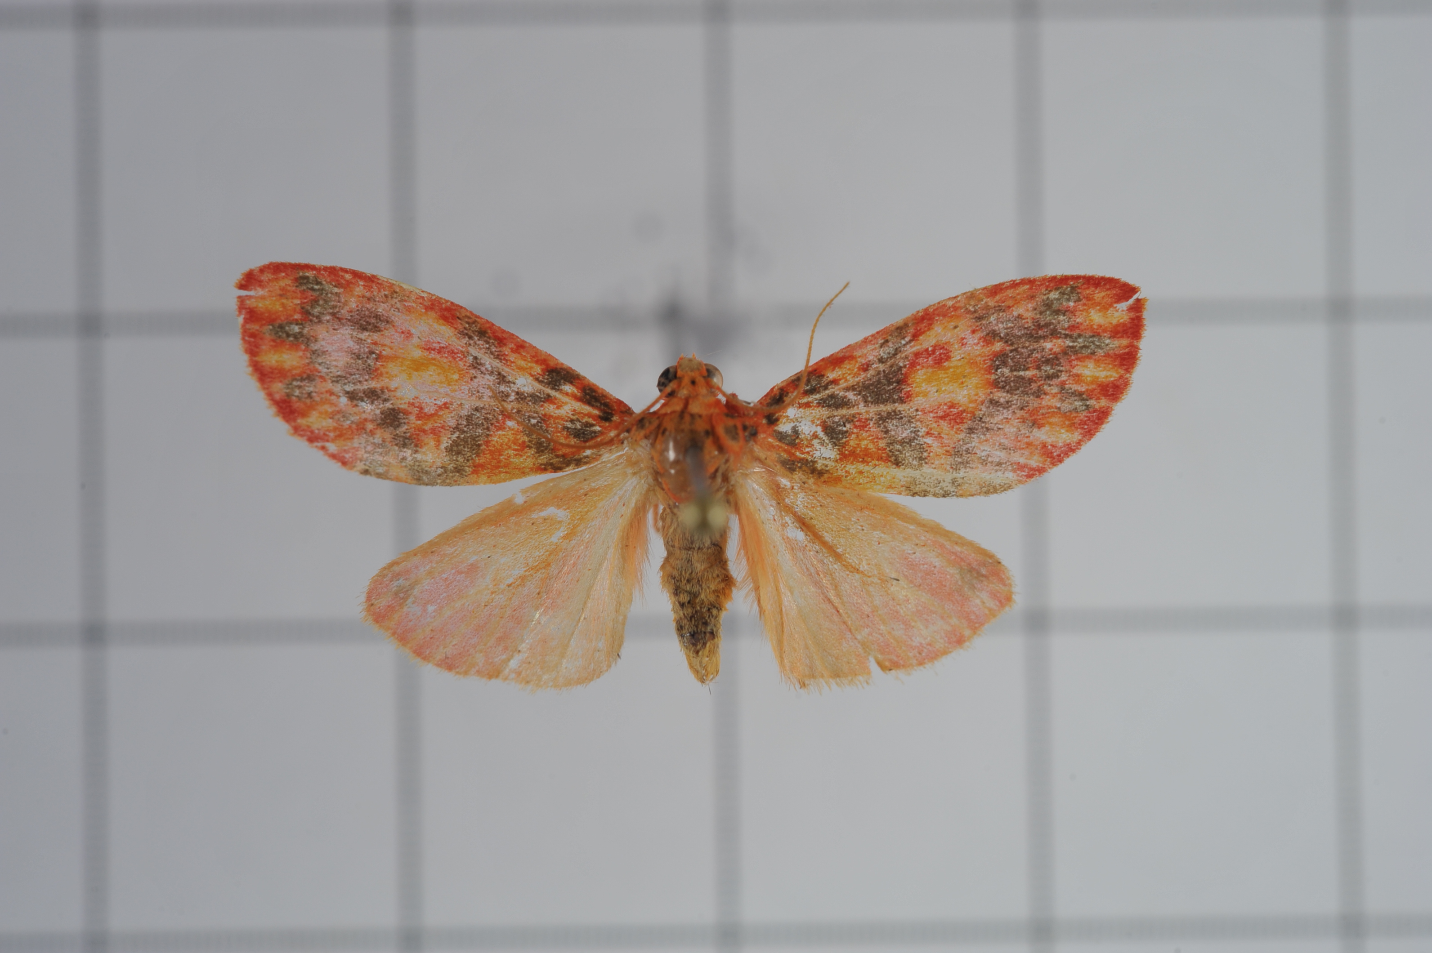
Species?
Floridasura tricolor
